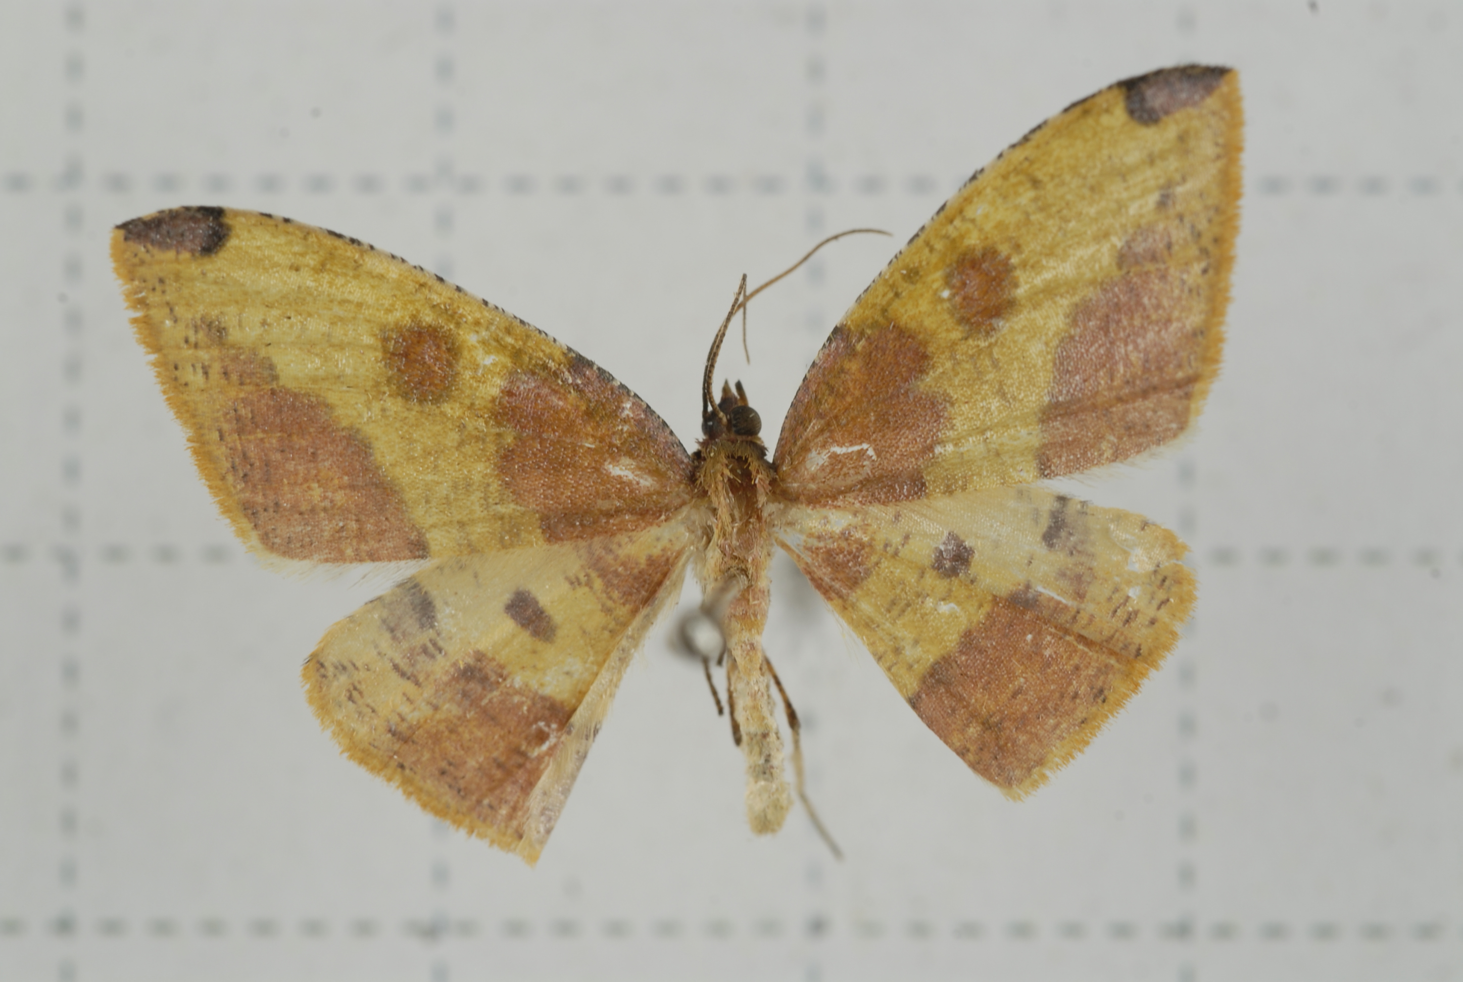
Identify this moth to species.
Heterolocha coccinea
